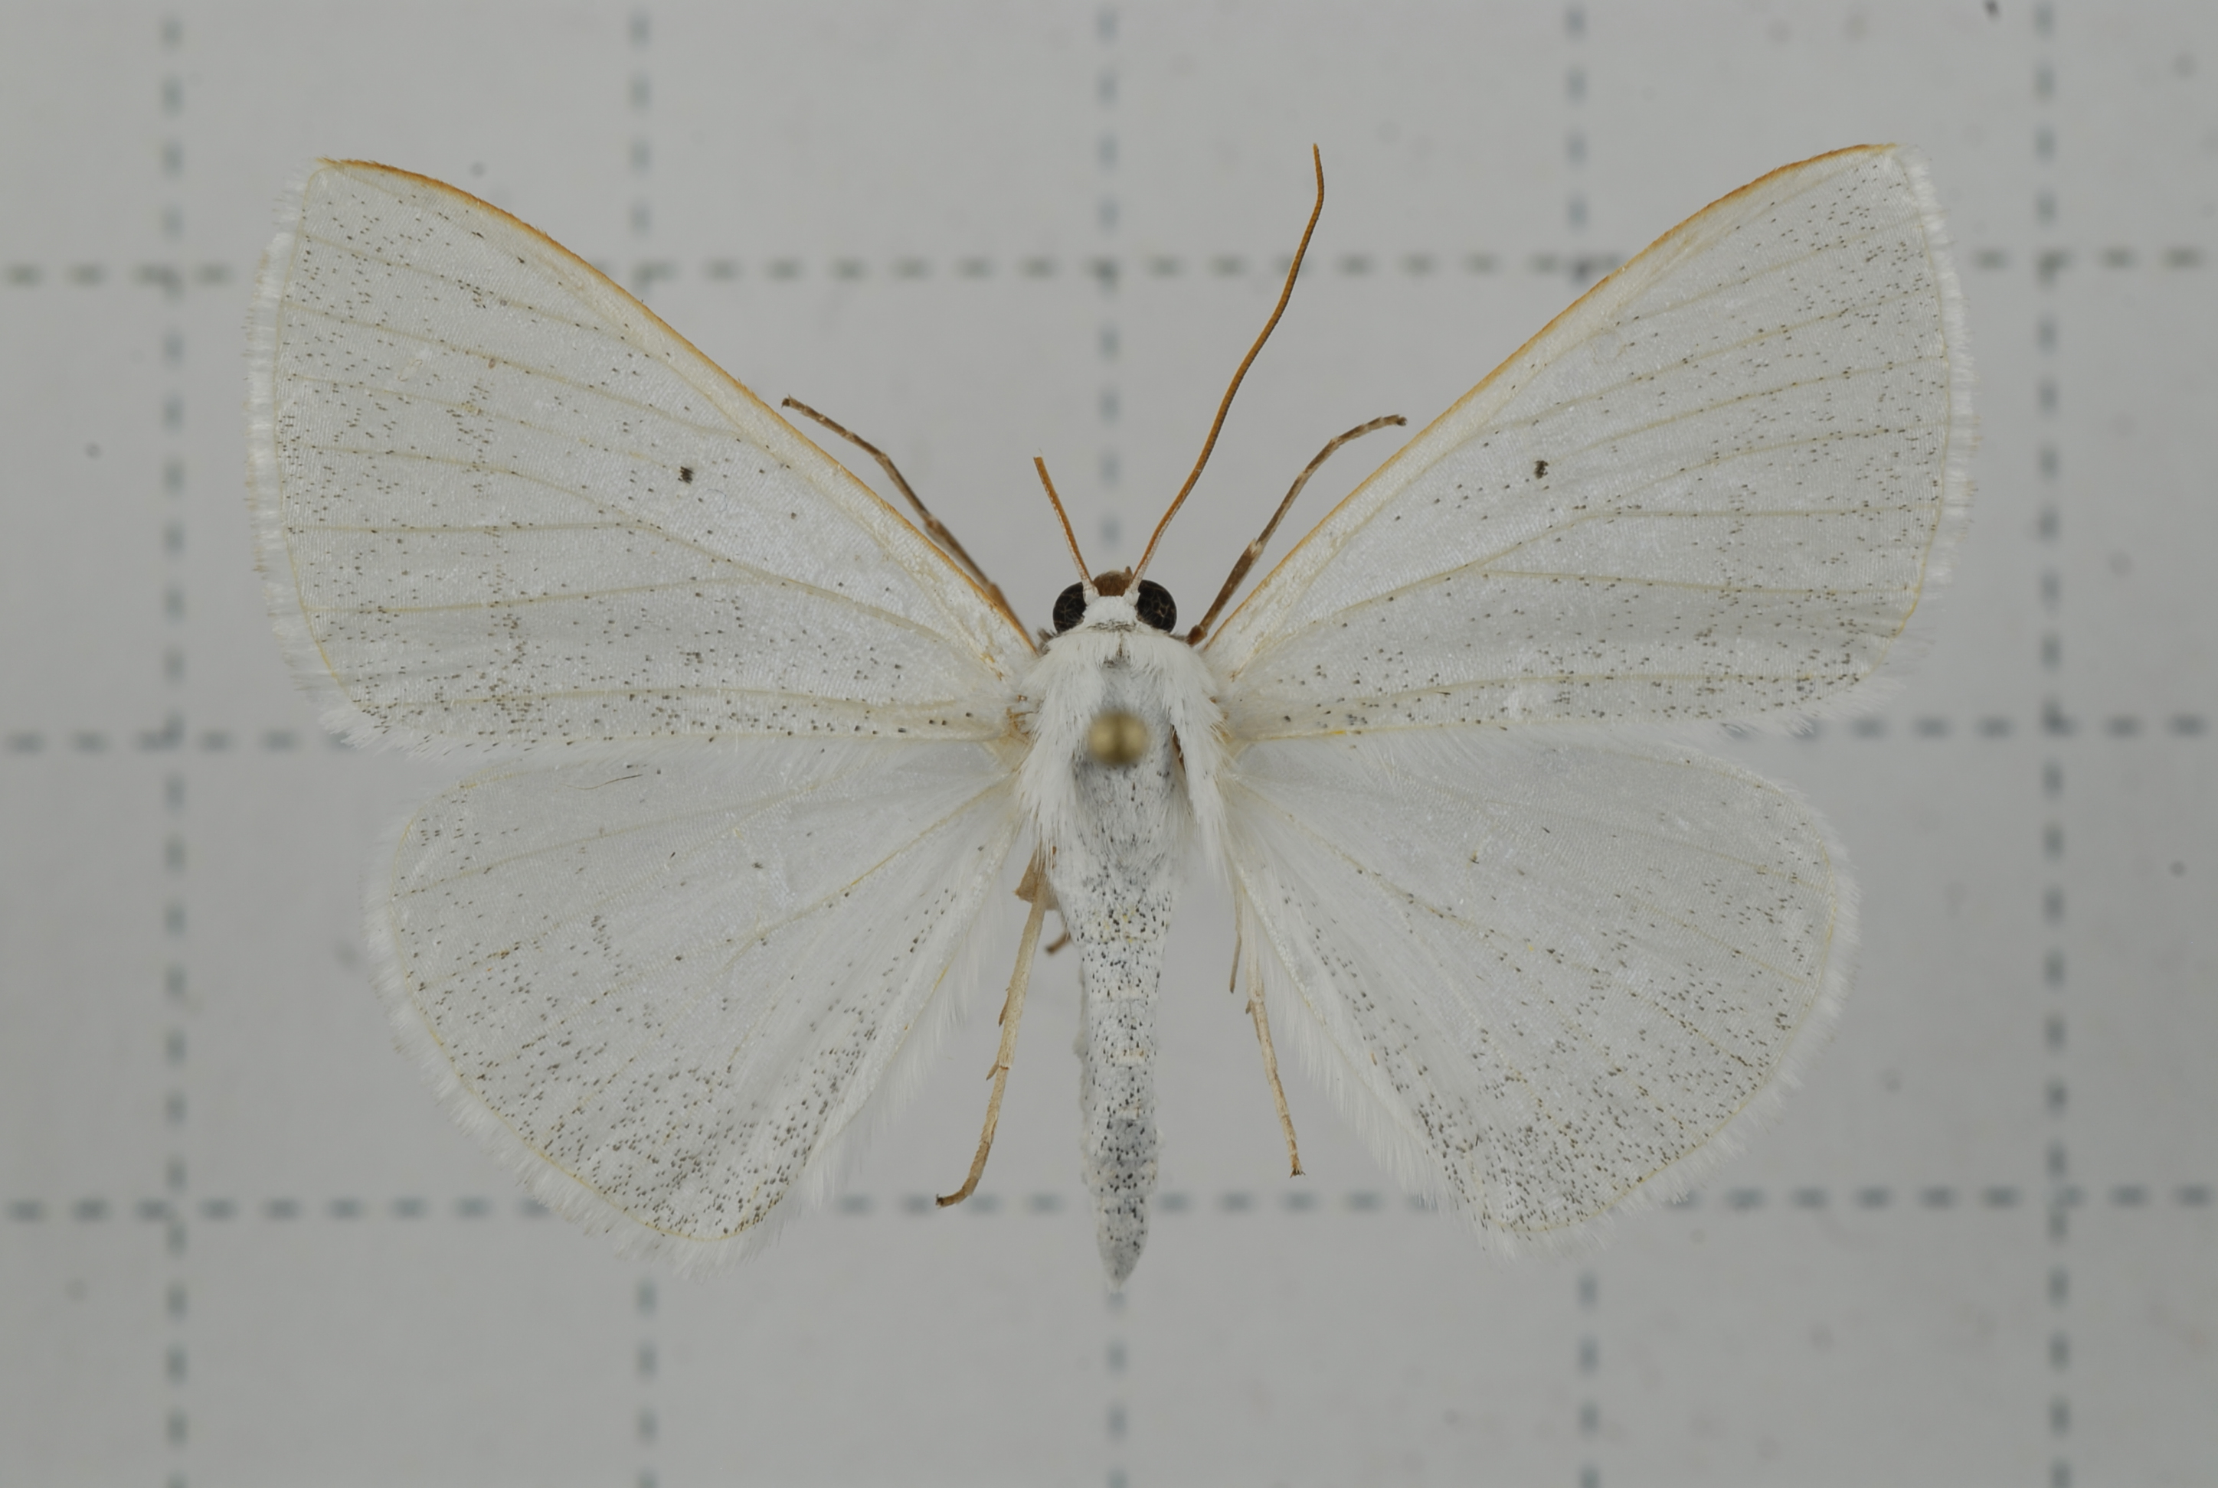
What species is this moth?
Lomographa anoxys
